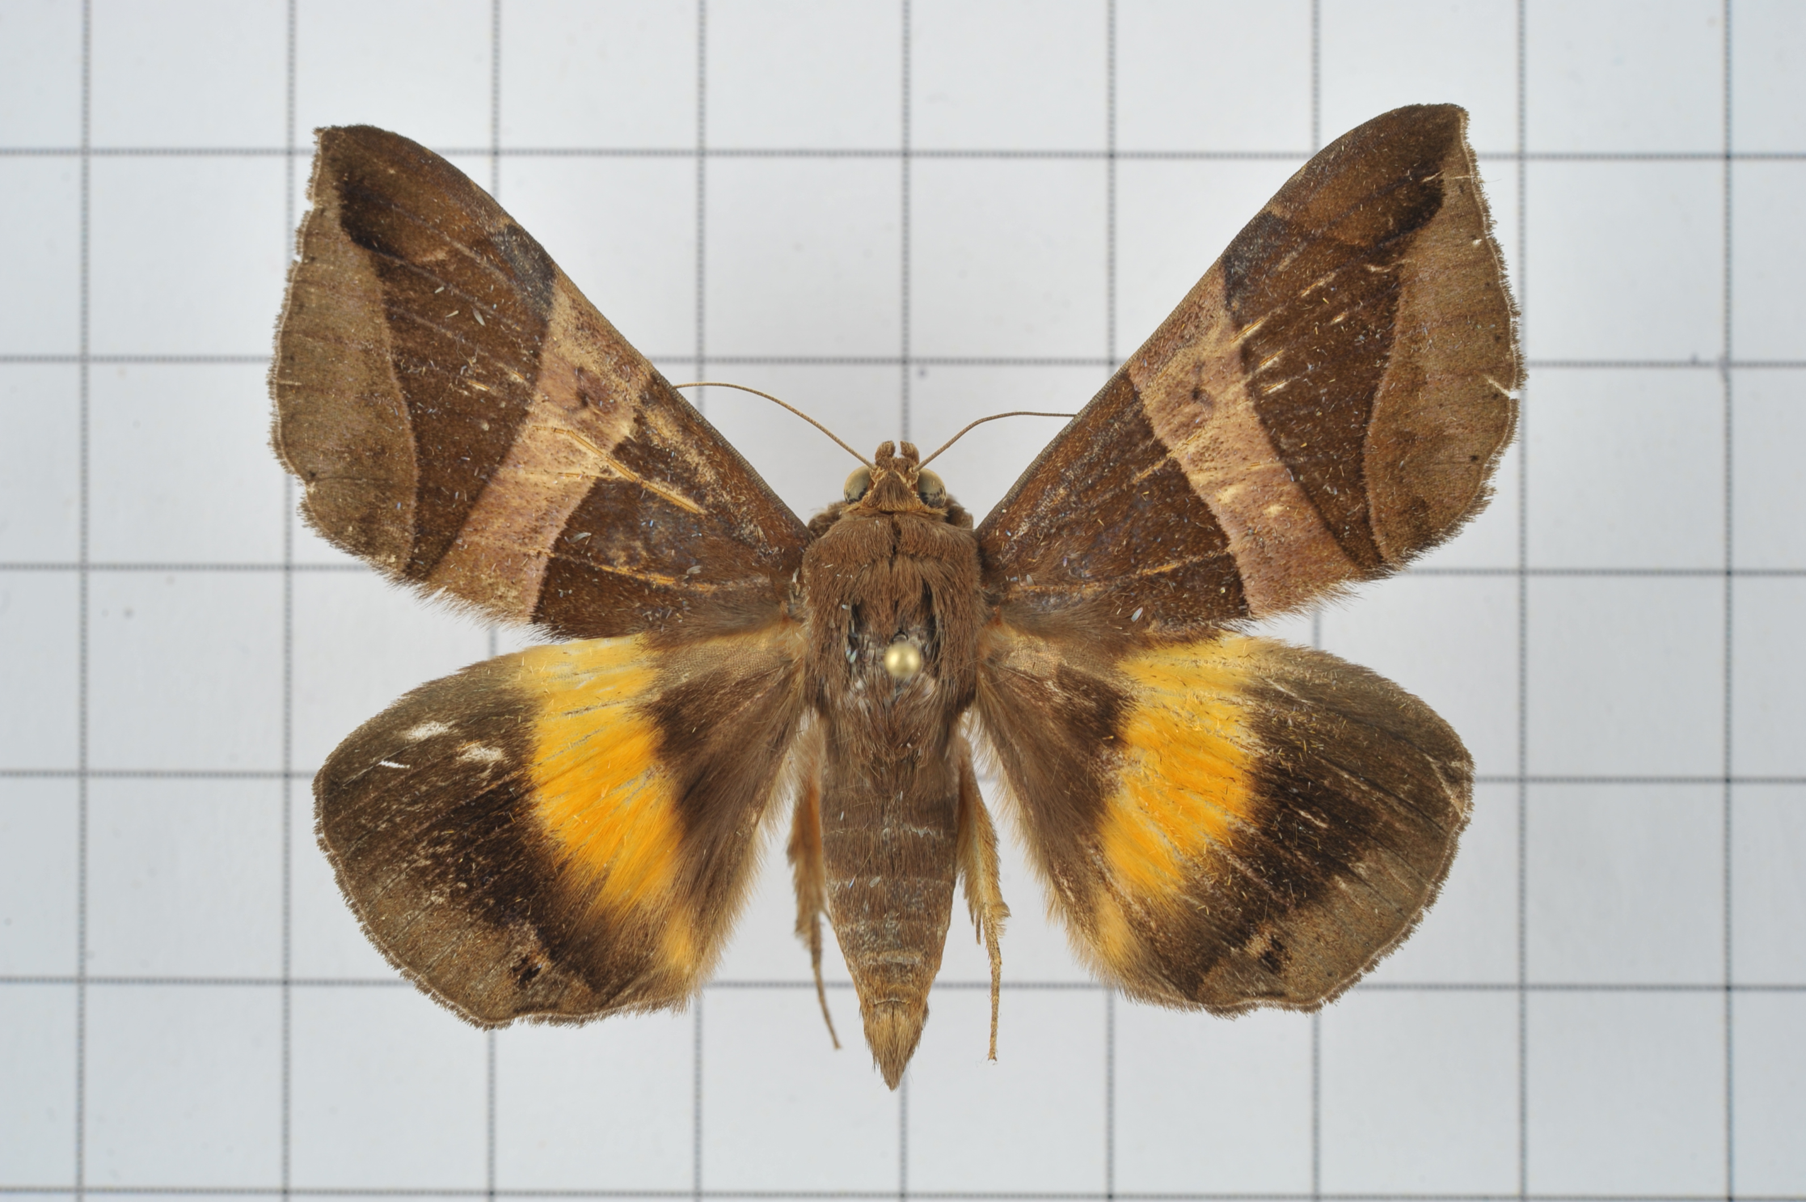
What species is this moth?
Bastilla fulvotaenia
